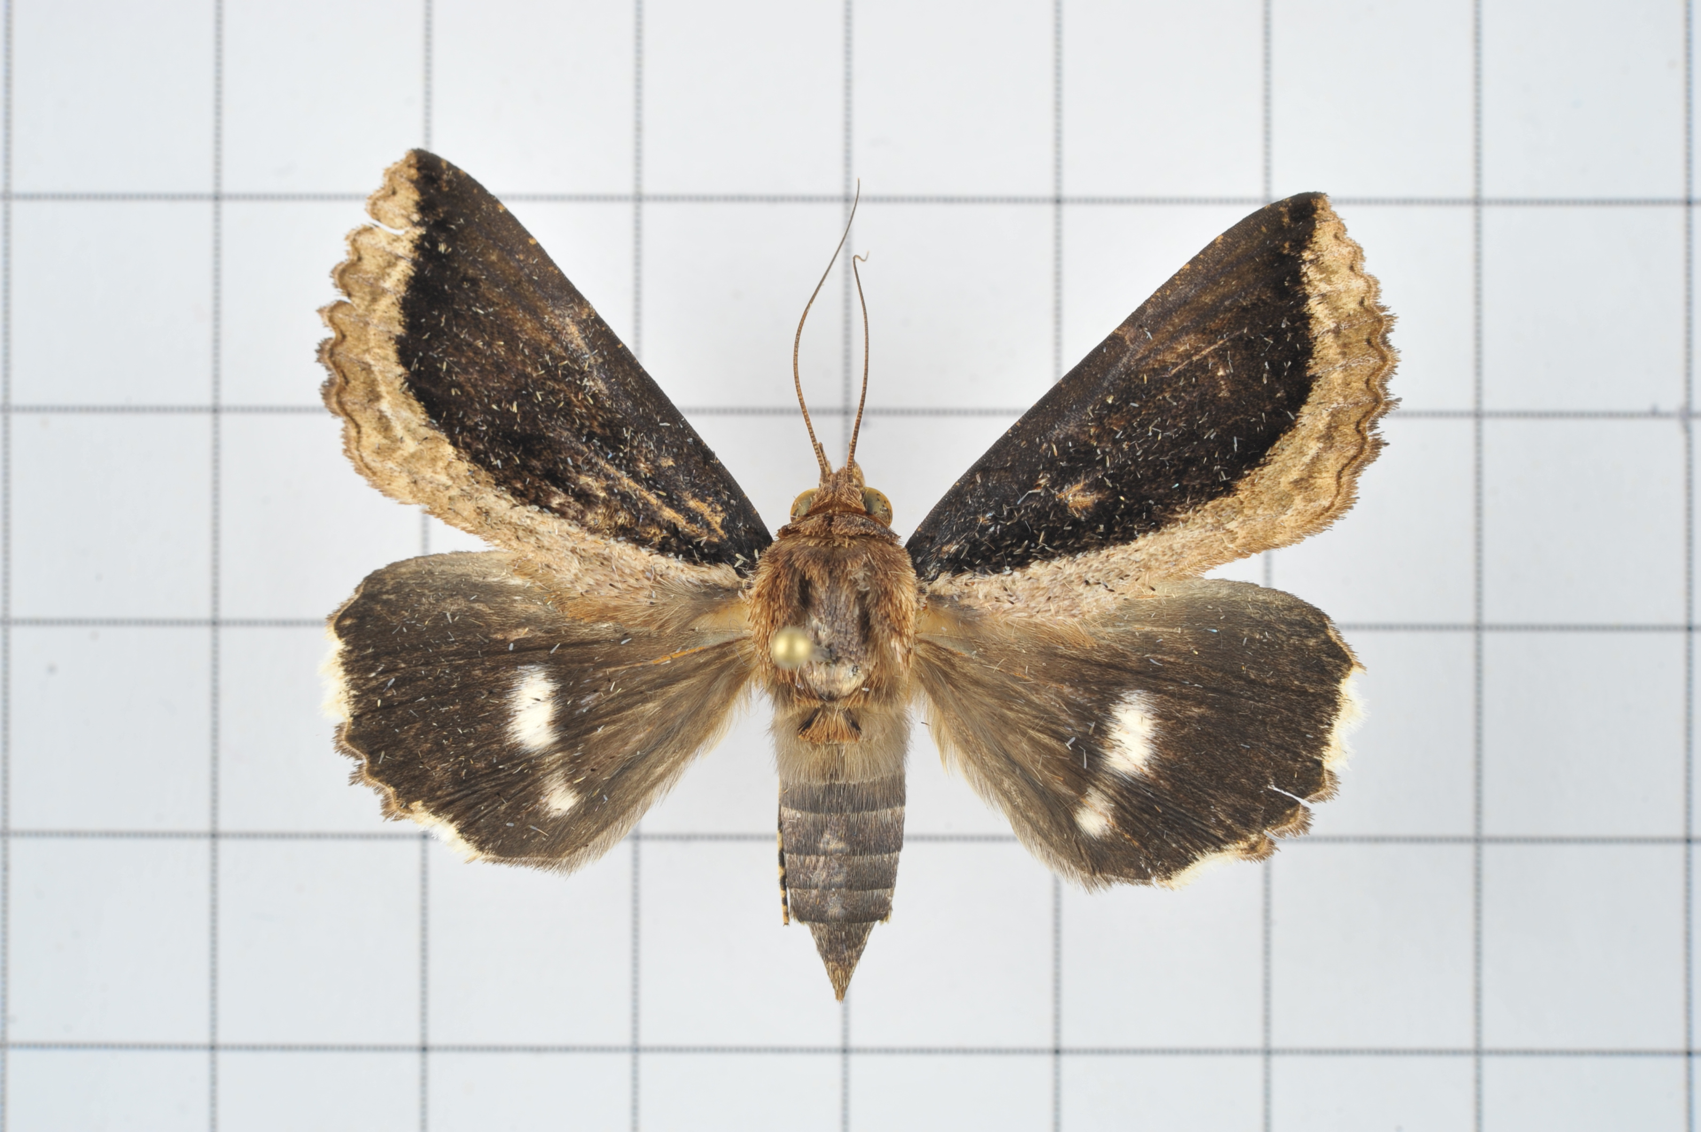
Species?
Ercheia cyllaria
